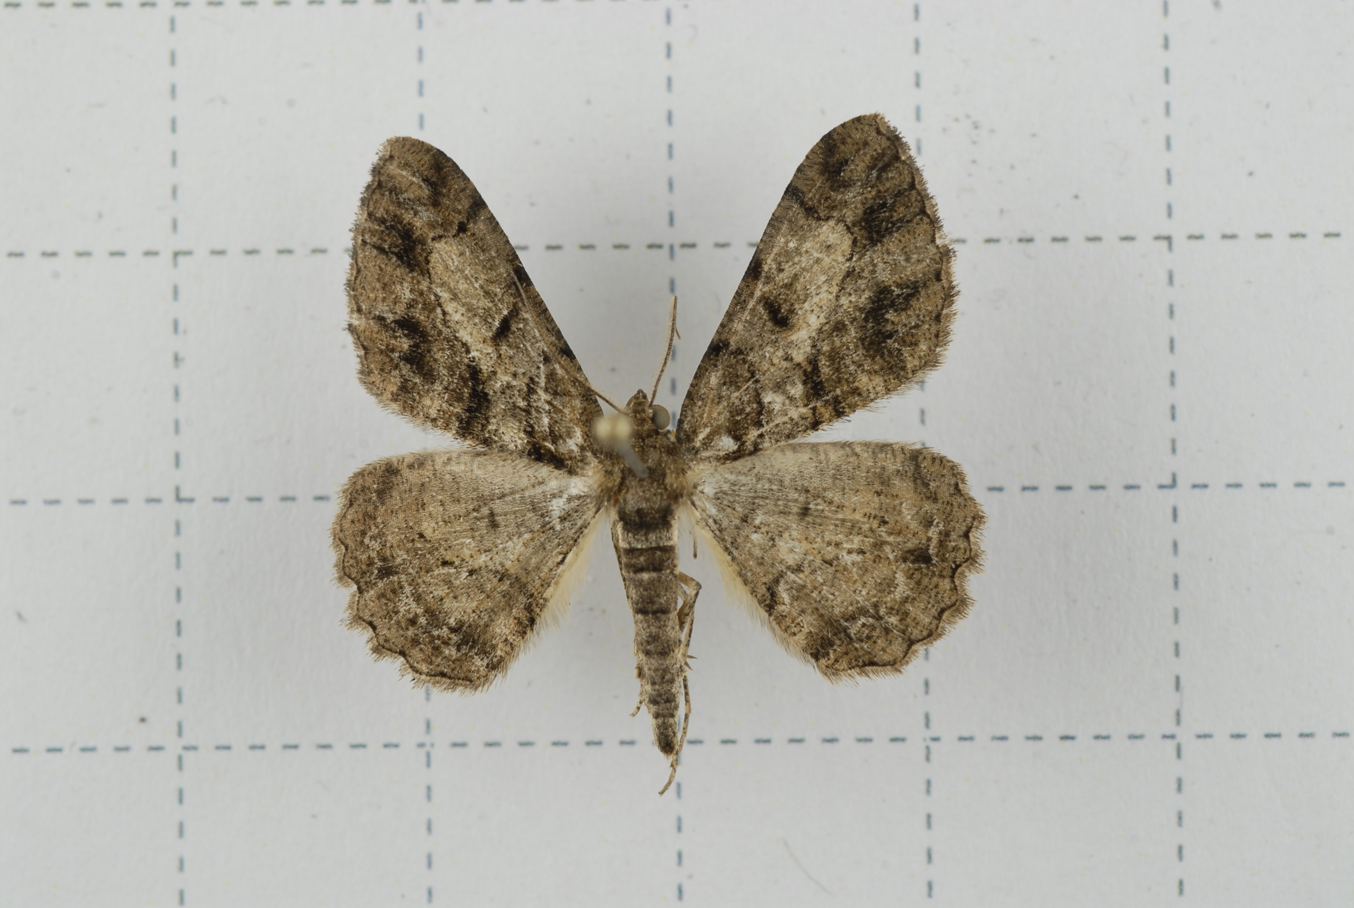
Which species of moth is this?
Psilalcis pulveraria
